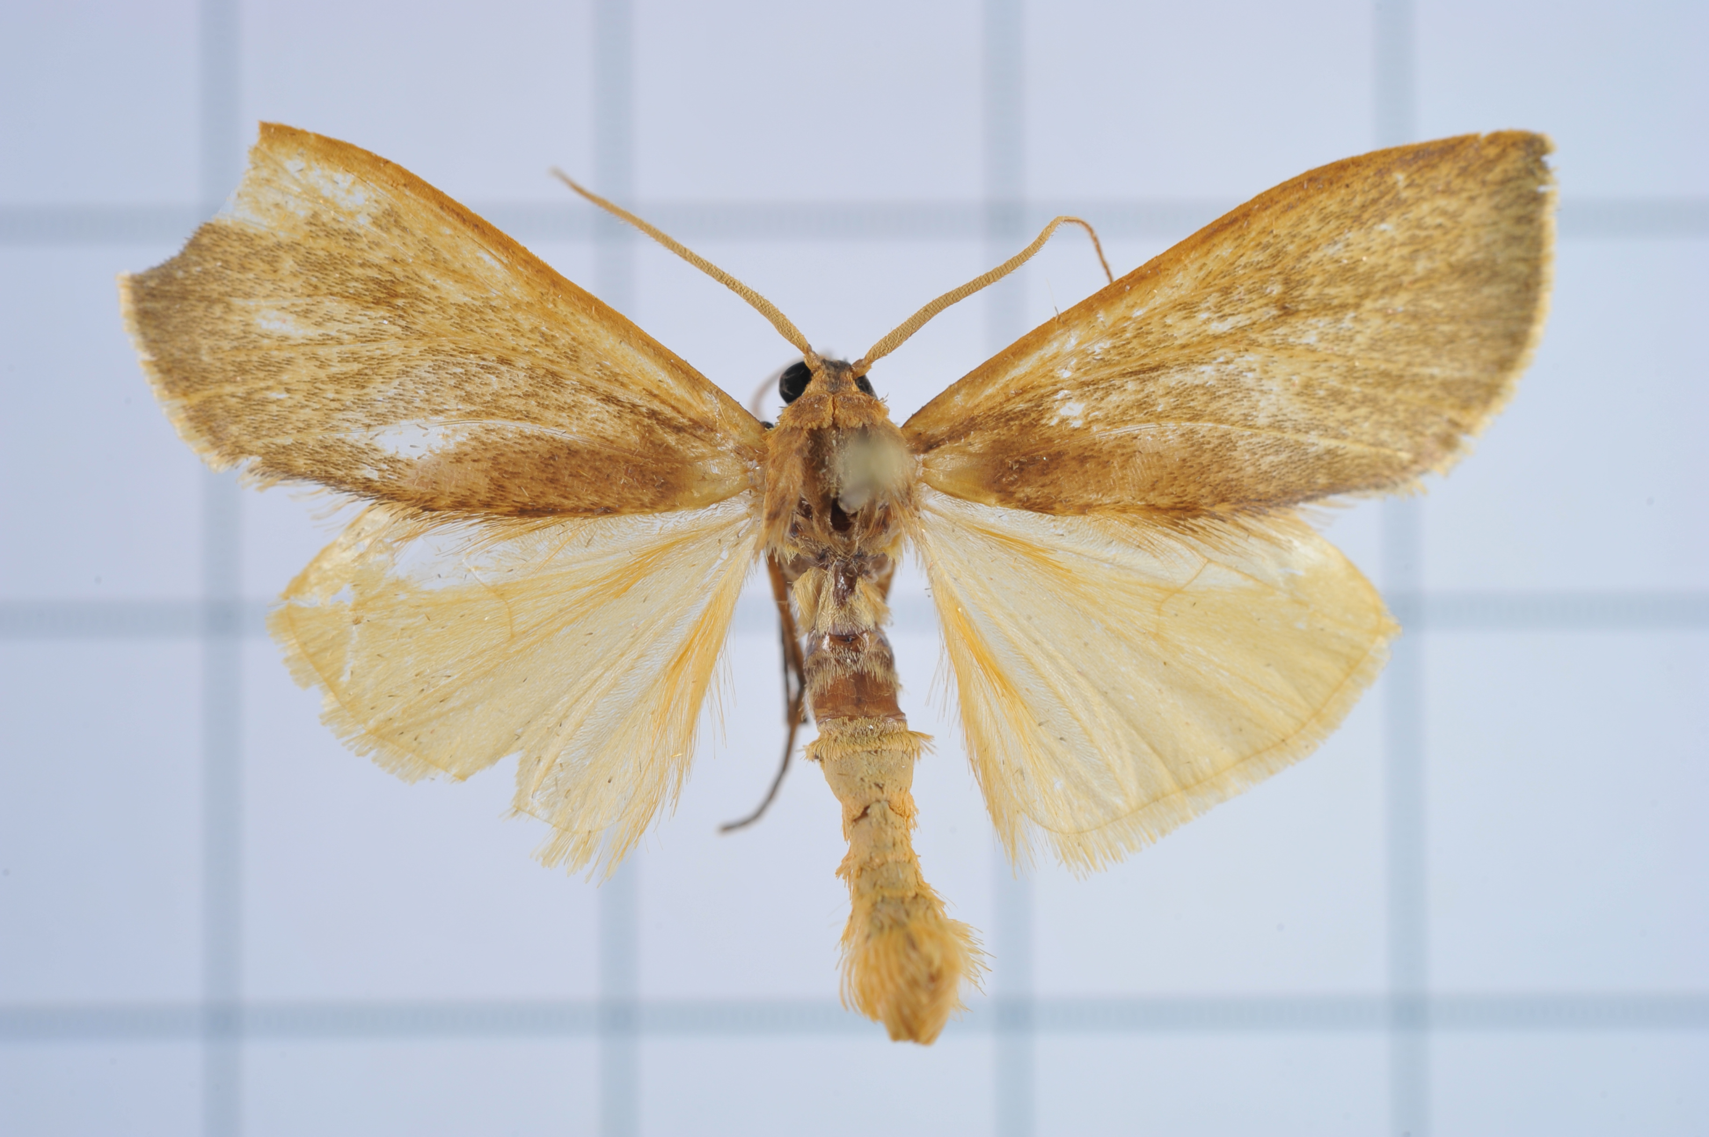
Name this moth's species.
Nishada formosibia
